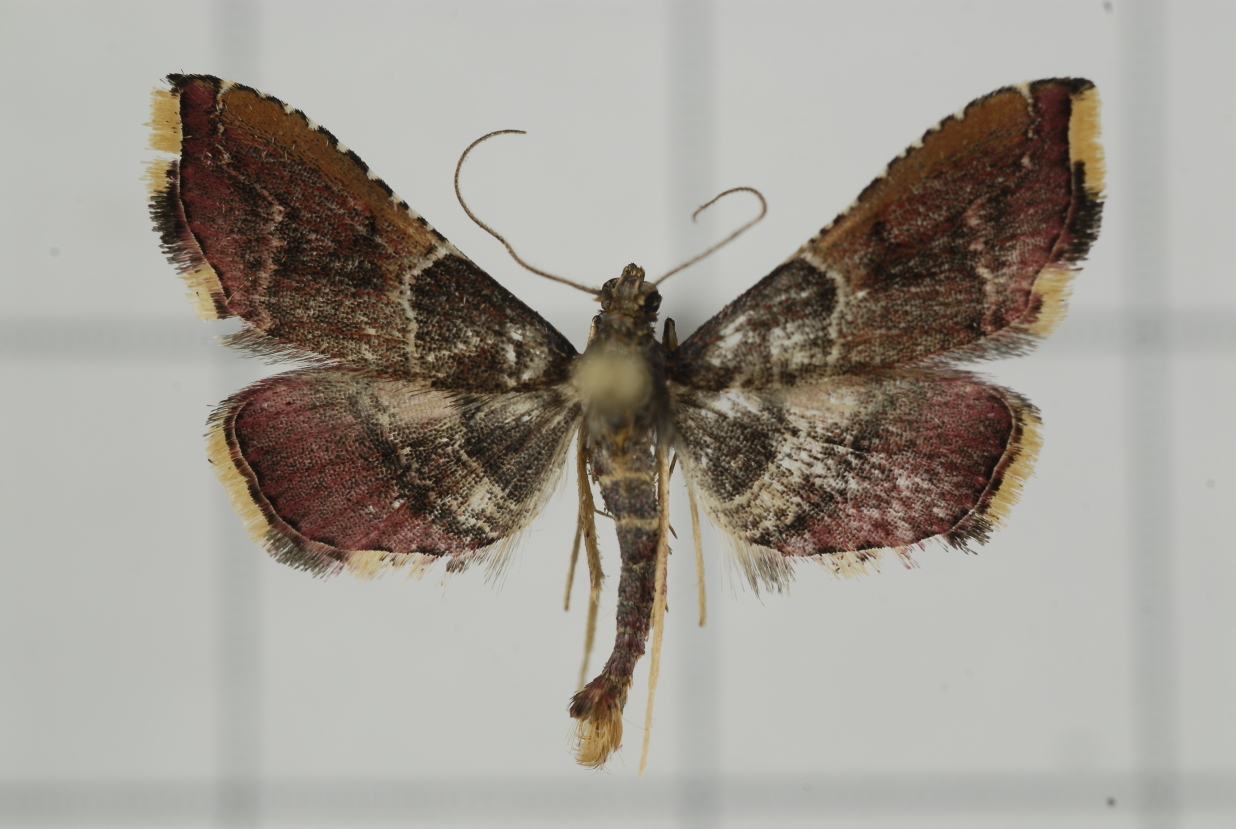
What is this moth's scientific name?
Endotricha similata
